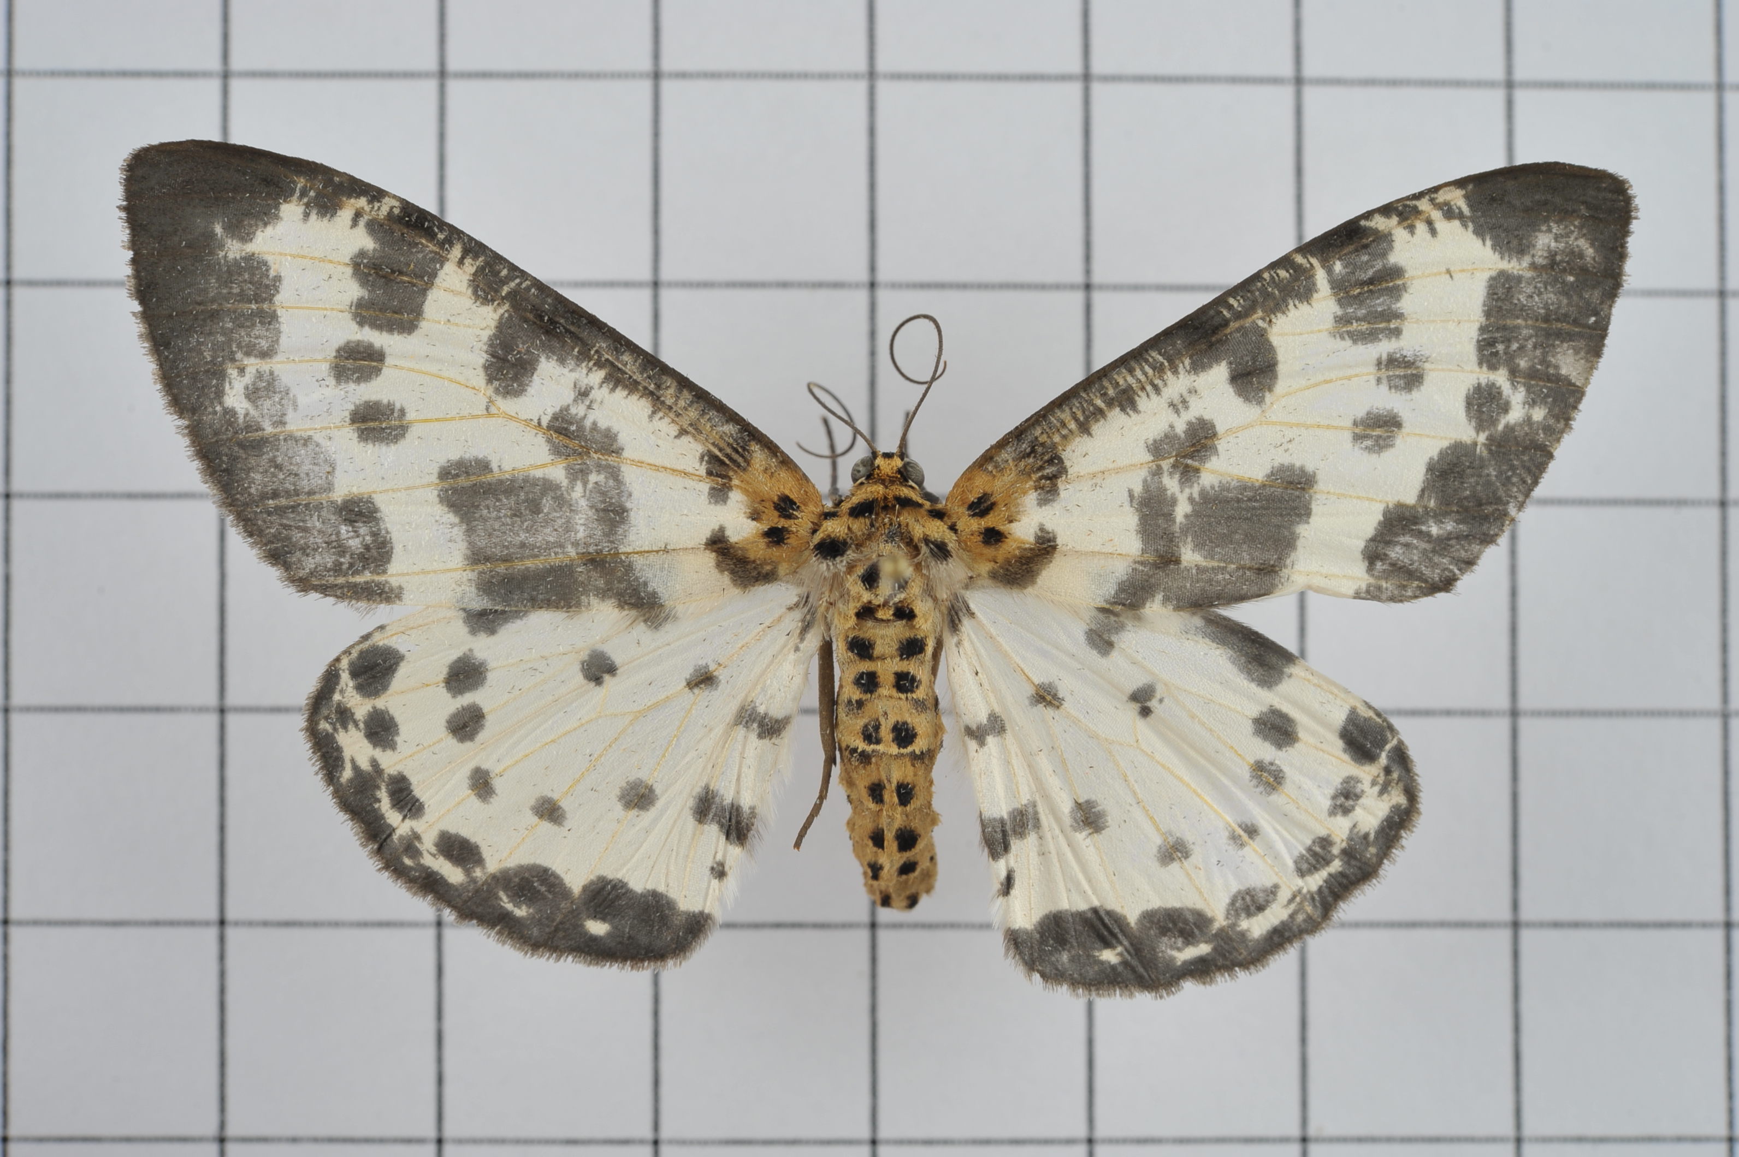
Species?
Percnia longitermen
